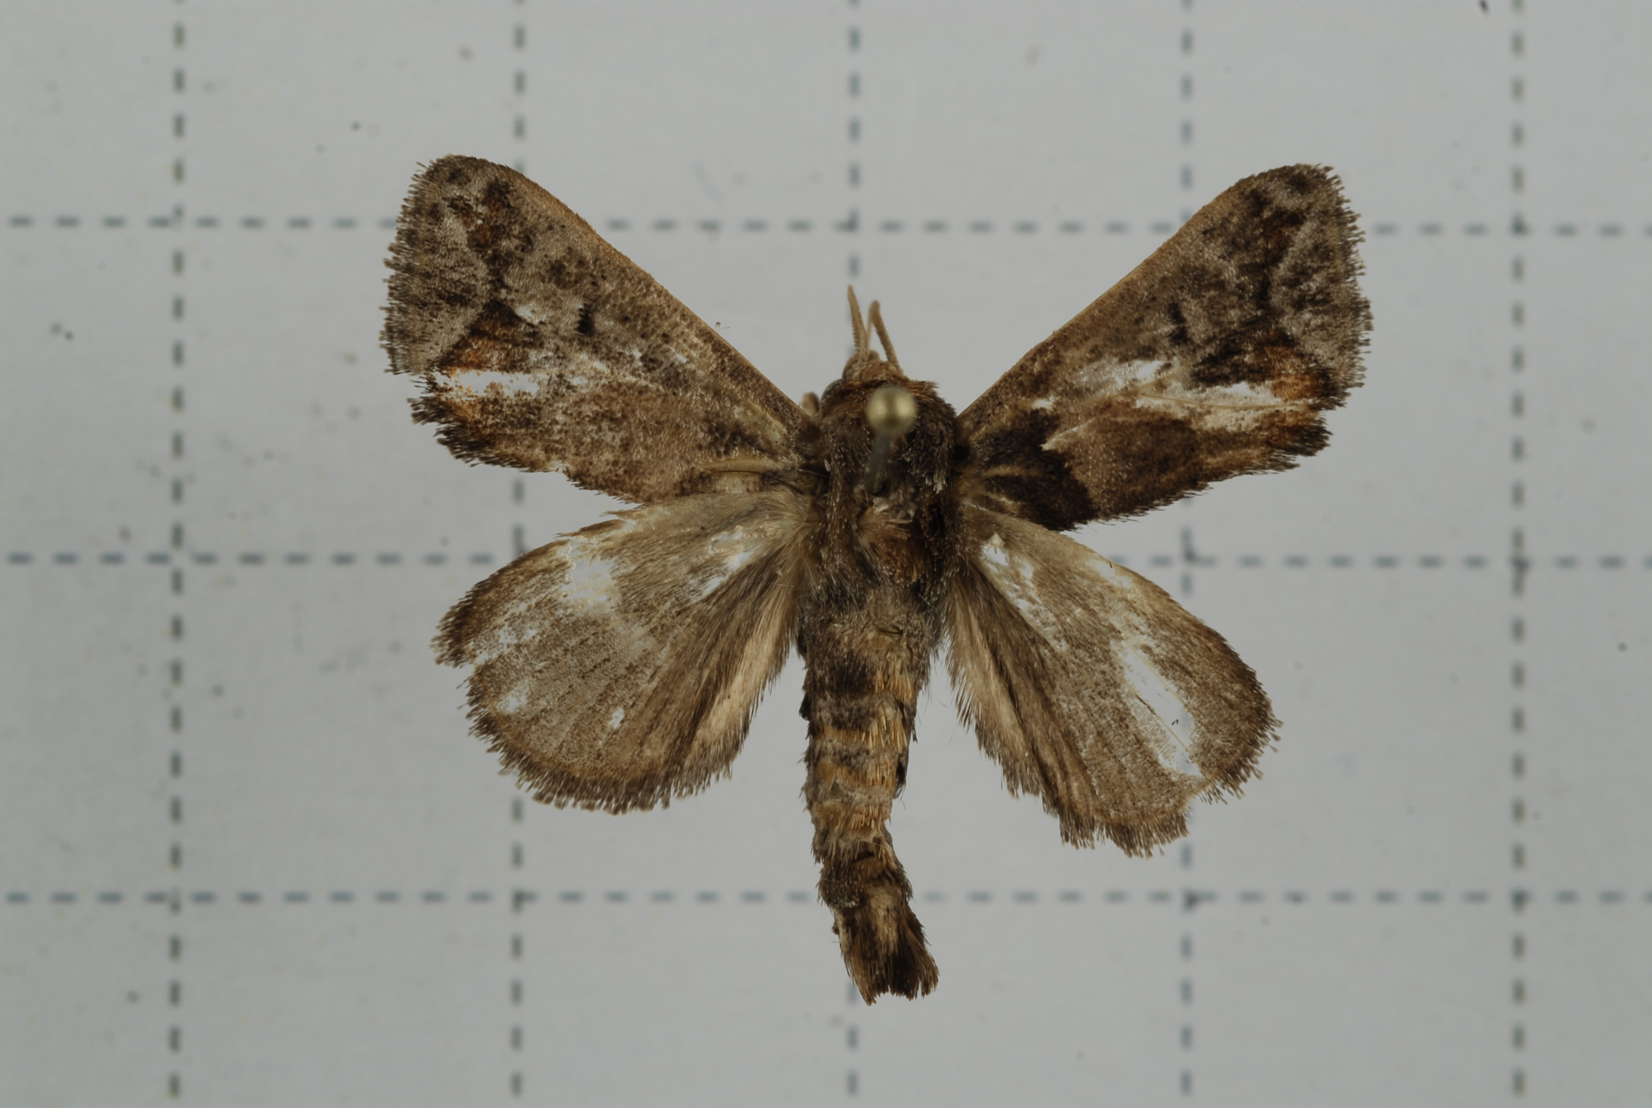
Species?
Phlossa conjuncta
